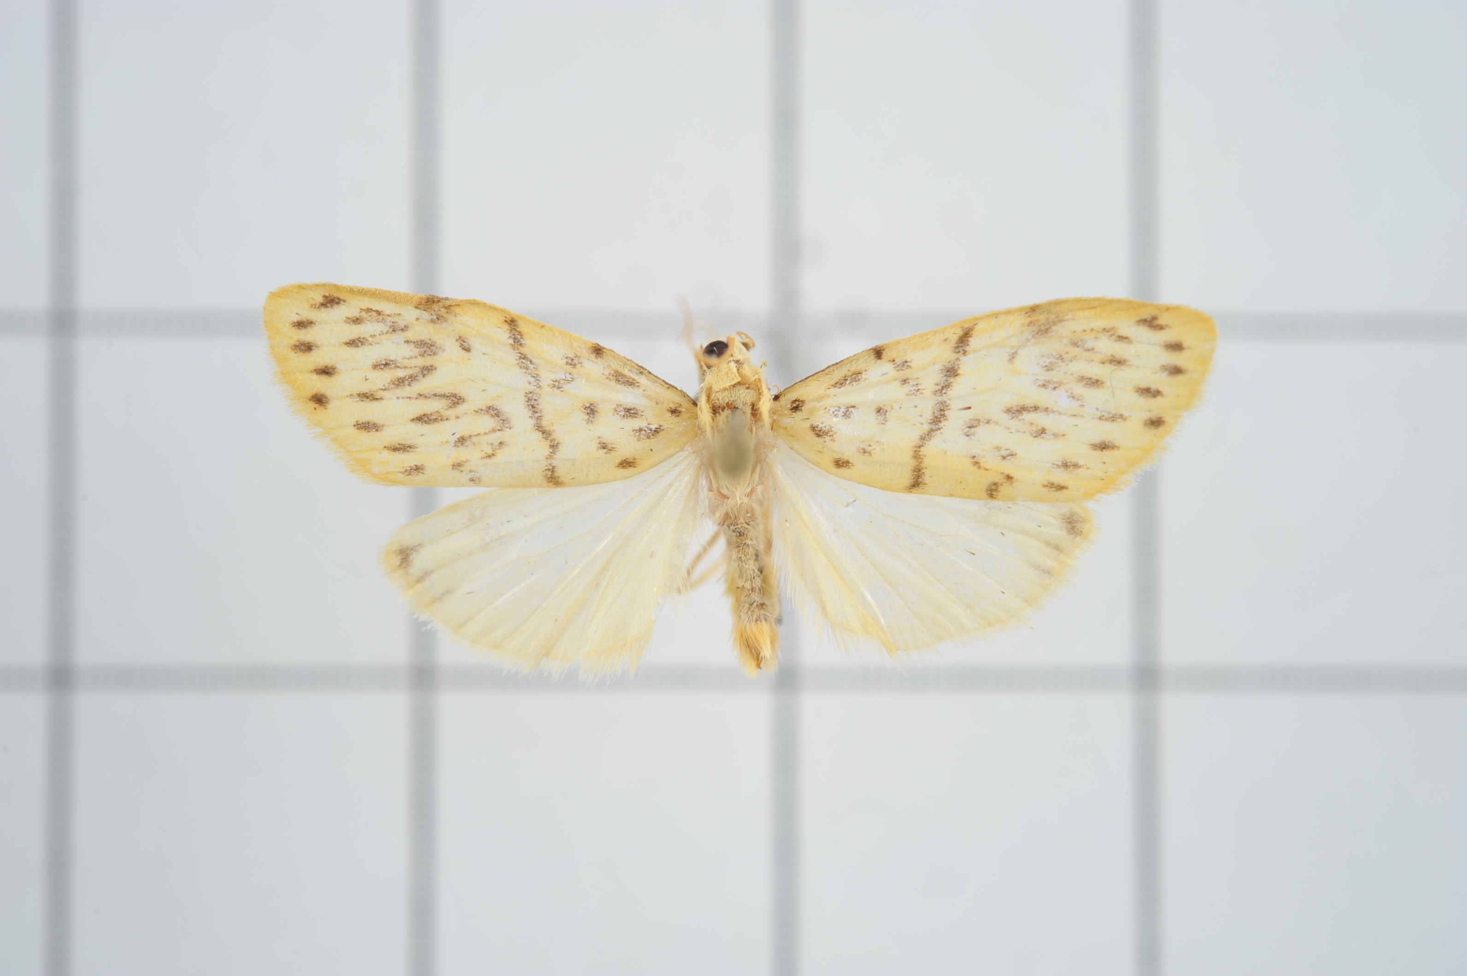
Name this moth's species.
Huangilene alikangiae alikangiae
